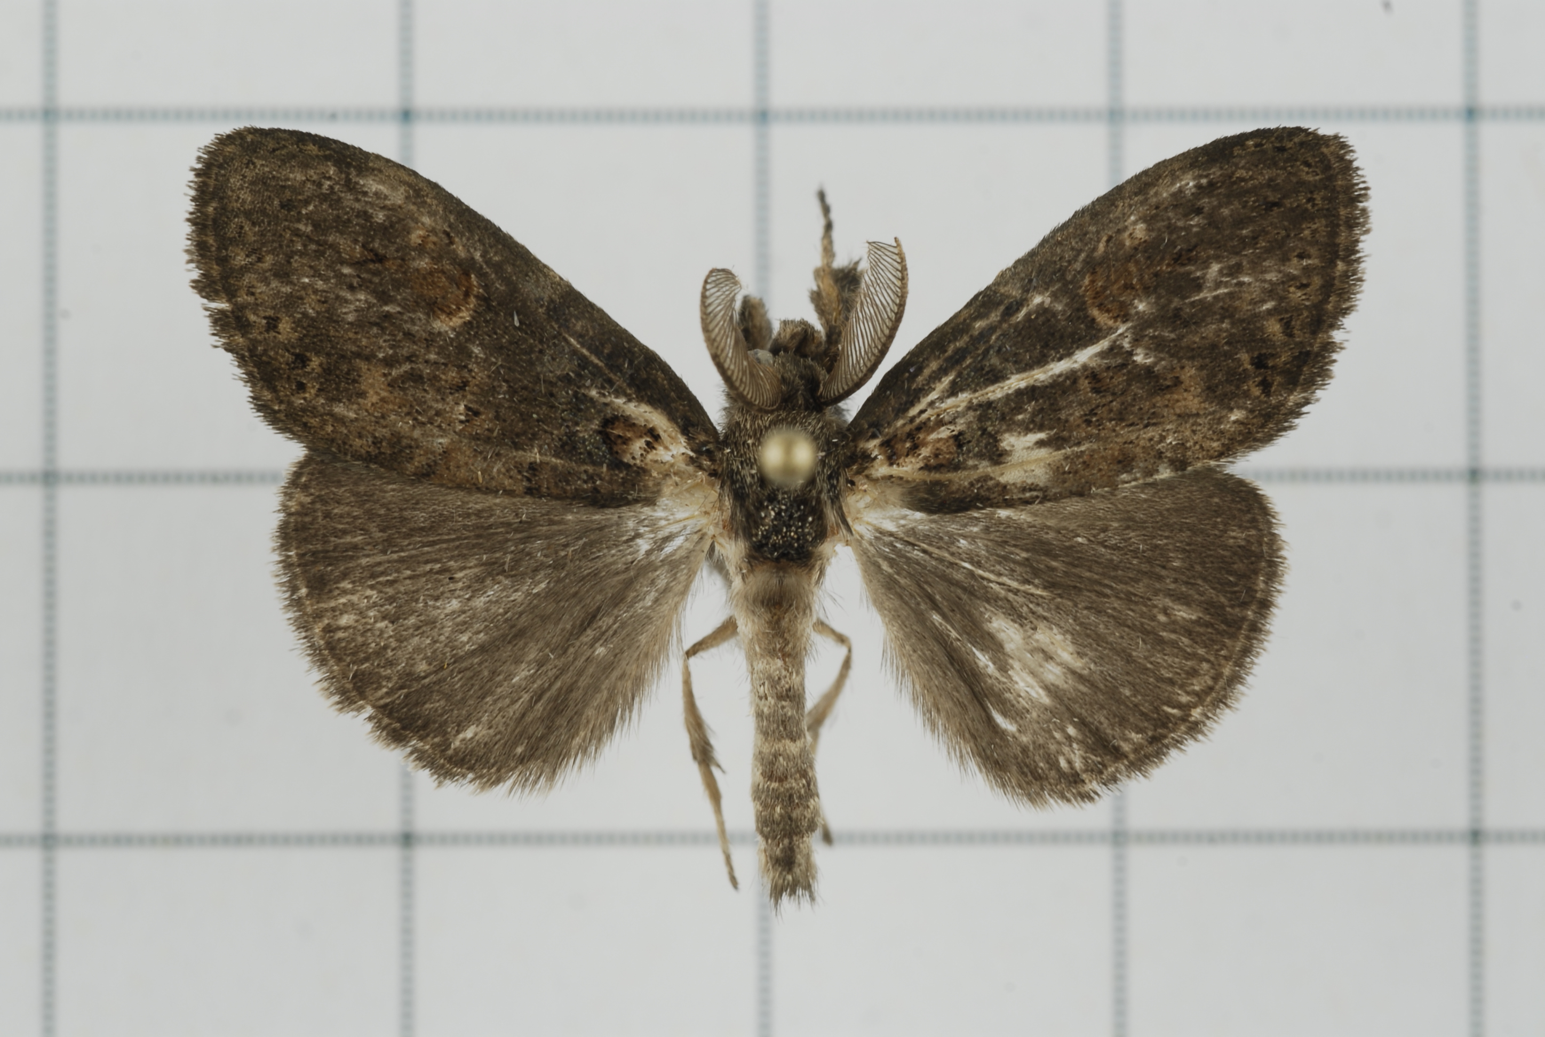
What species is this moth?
Olene dudgeoni
